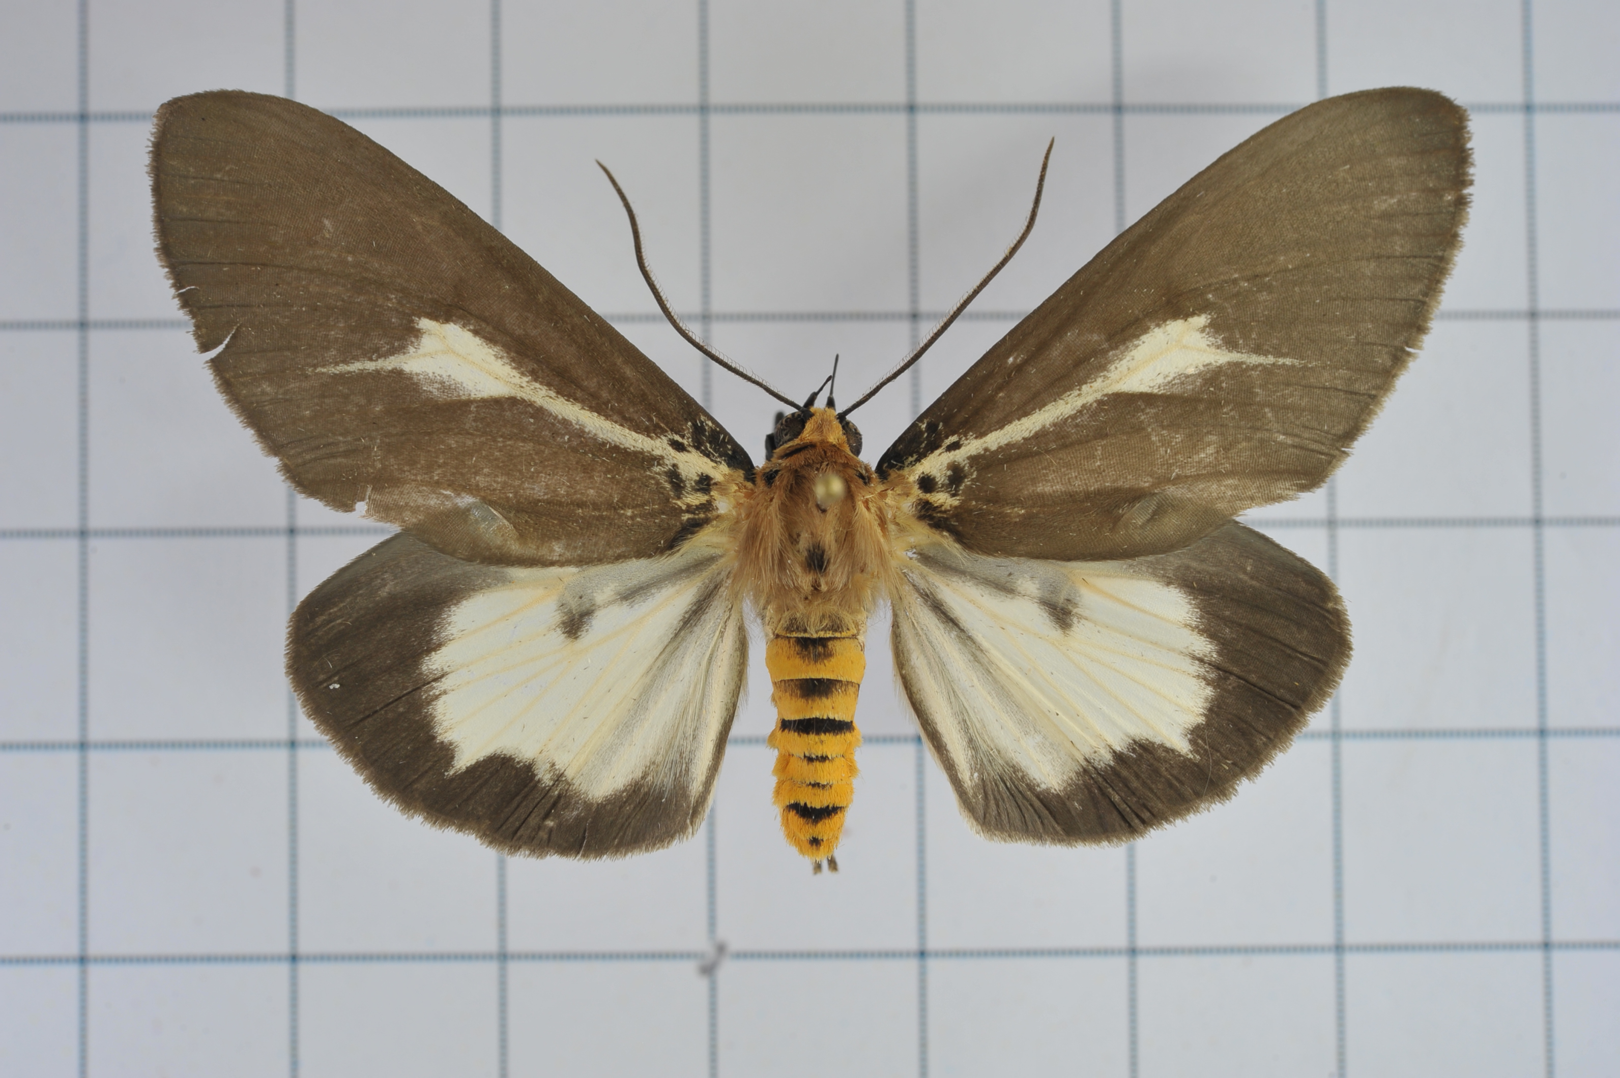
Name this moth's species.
Asota heliconia zebrina
